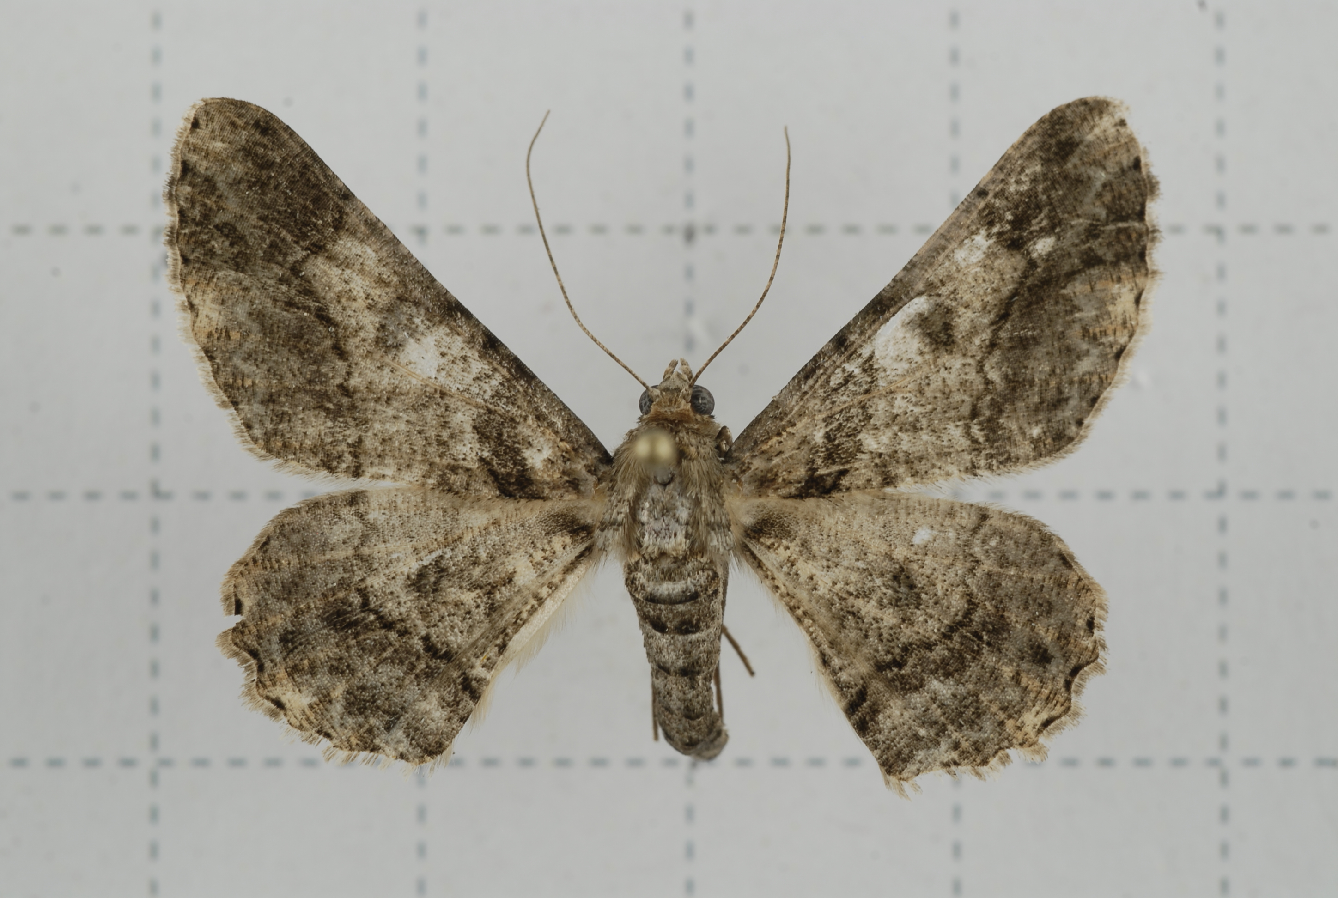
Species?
Cleora alienaria
